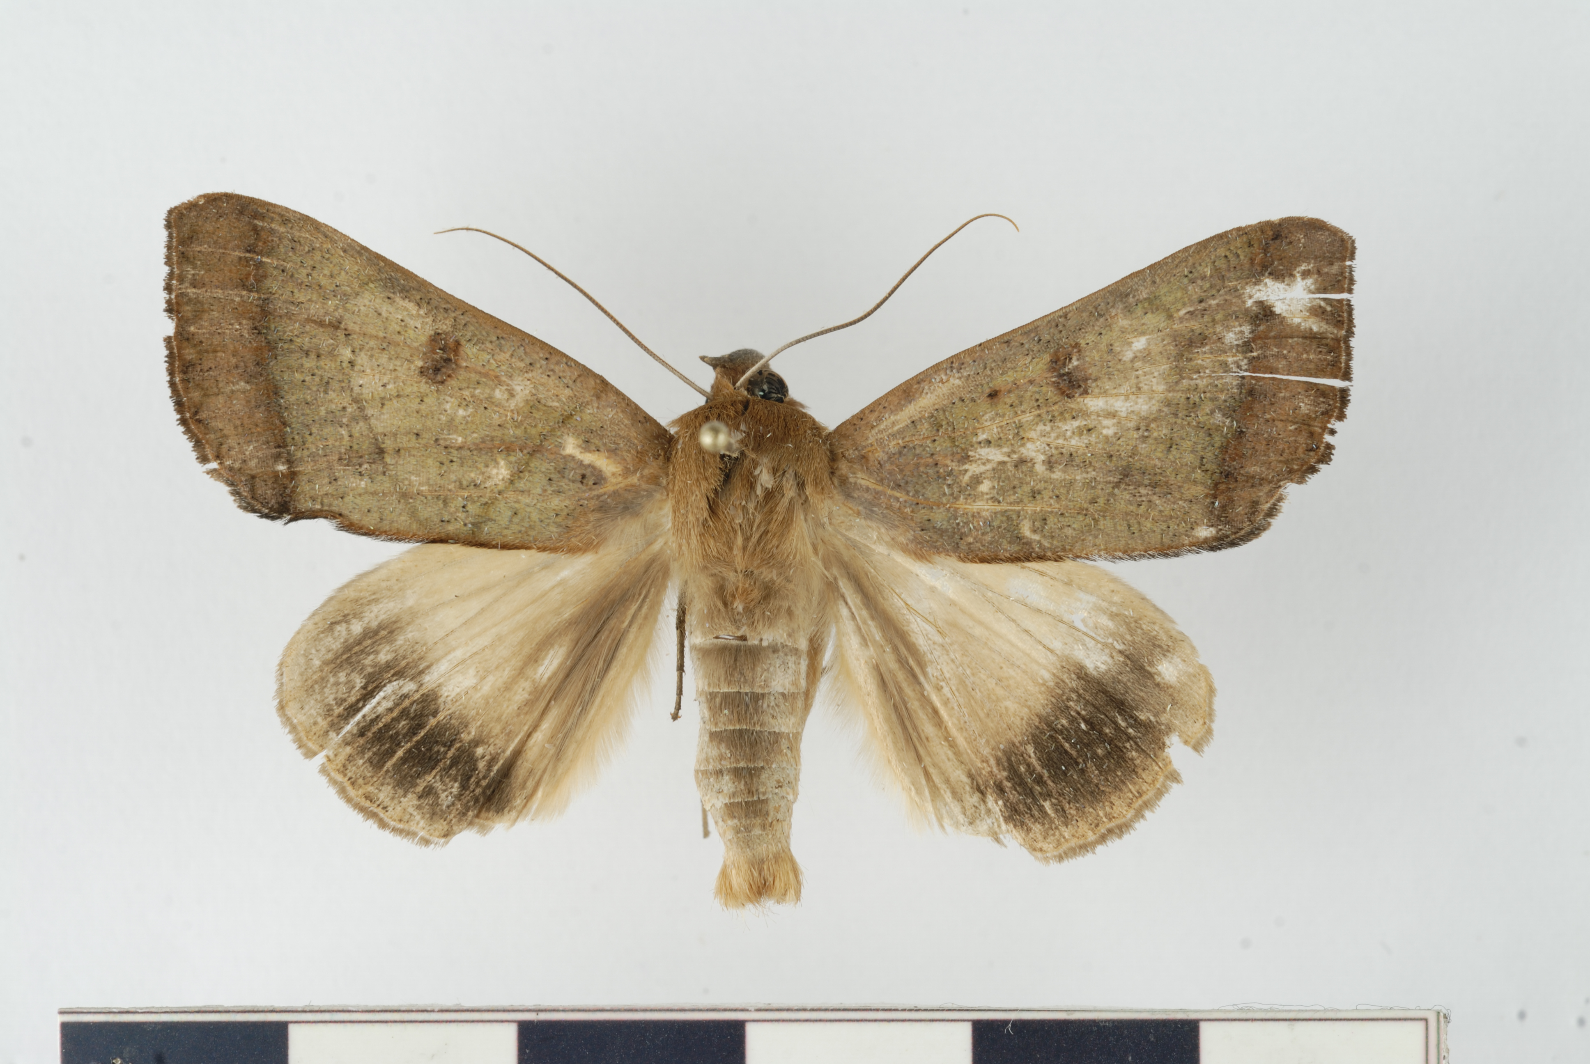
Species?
Ophiusa trapezium
